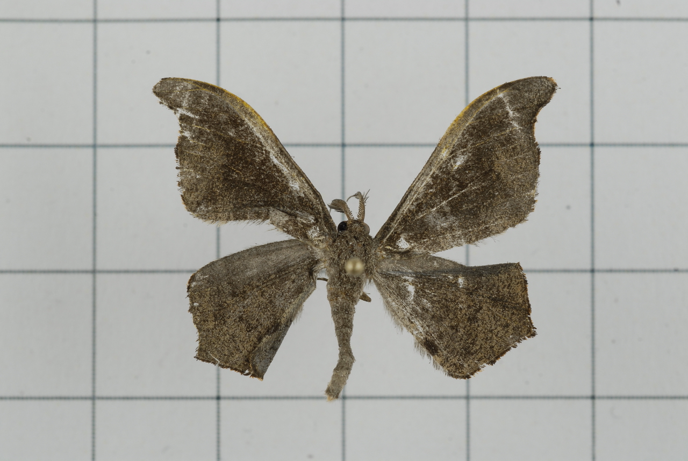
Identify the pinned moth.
Hyposidra talaca talaca
